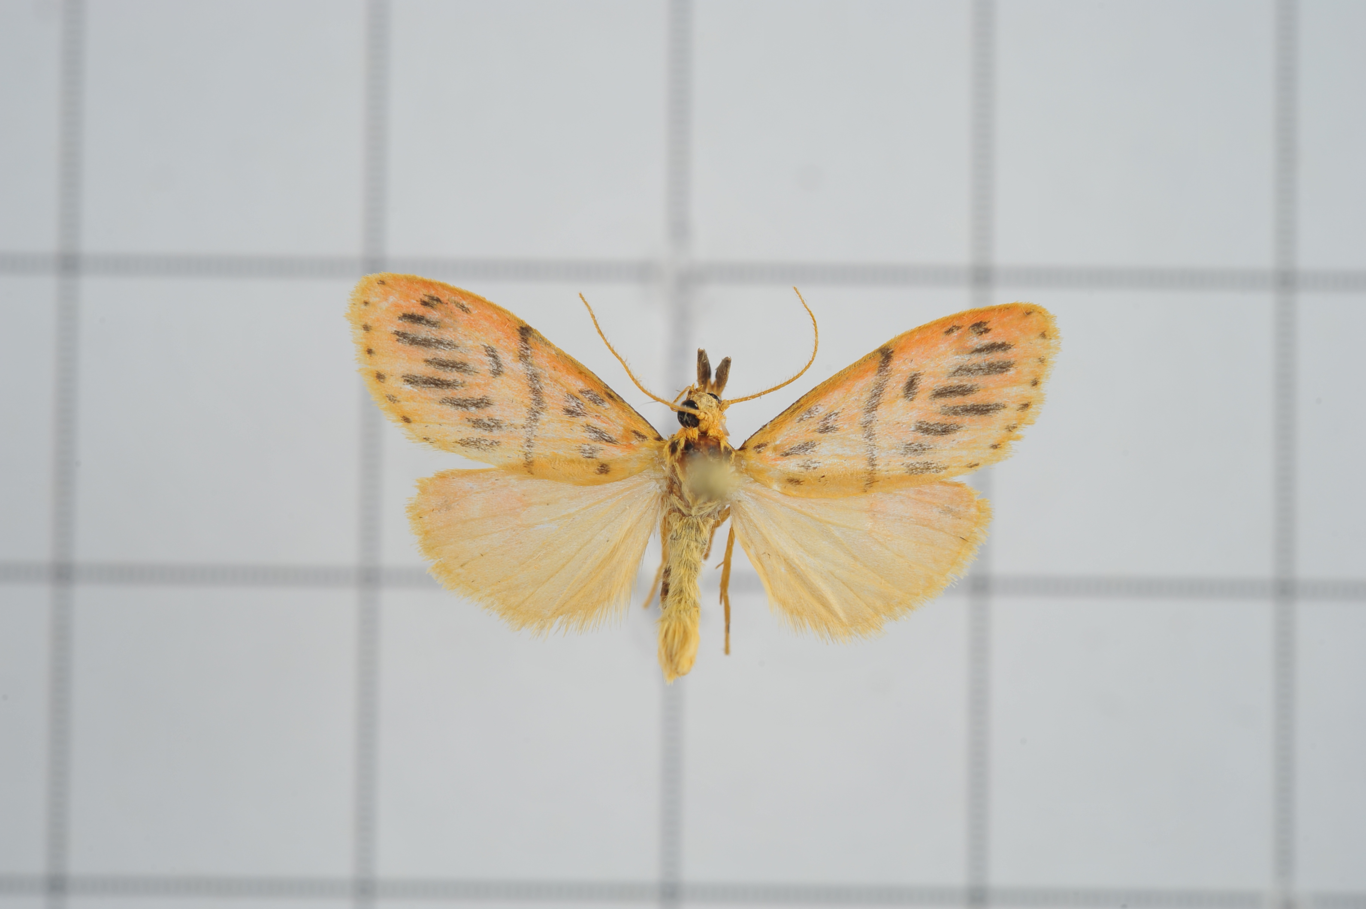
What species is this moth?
Miltochrista acteola
